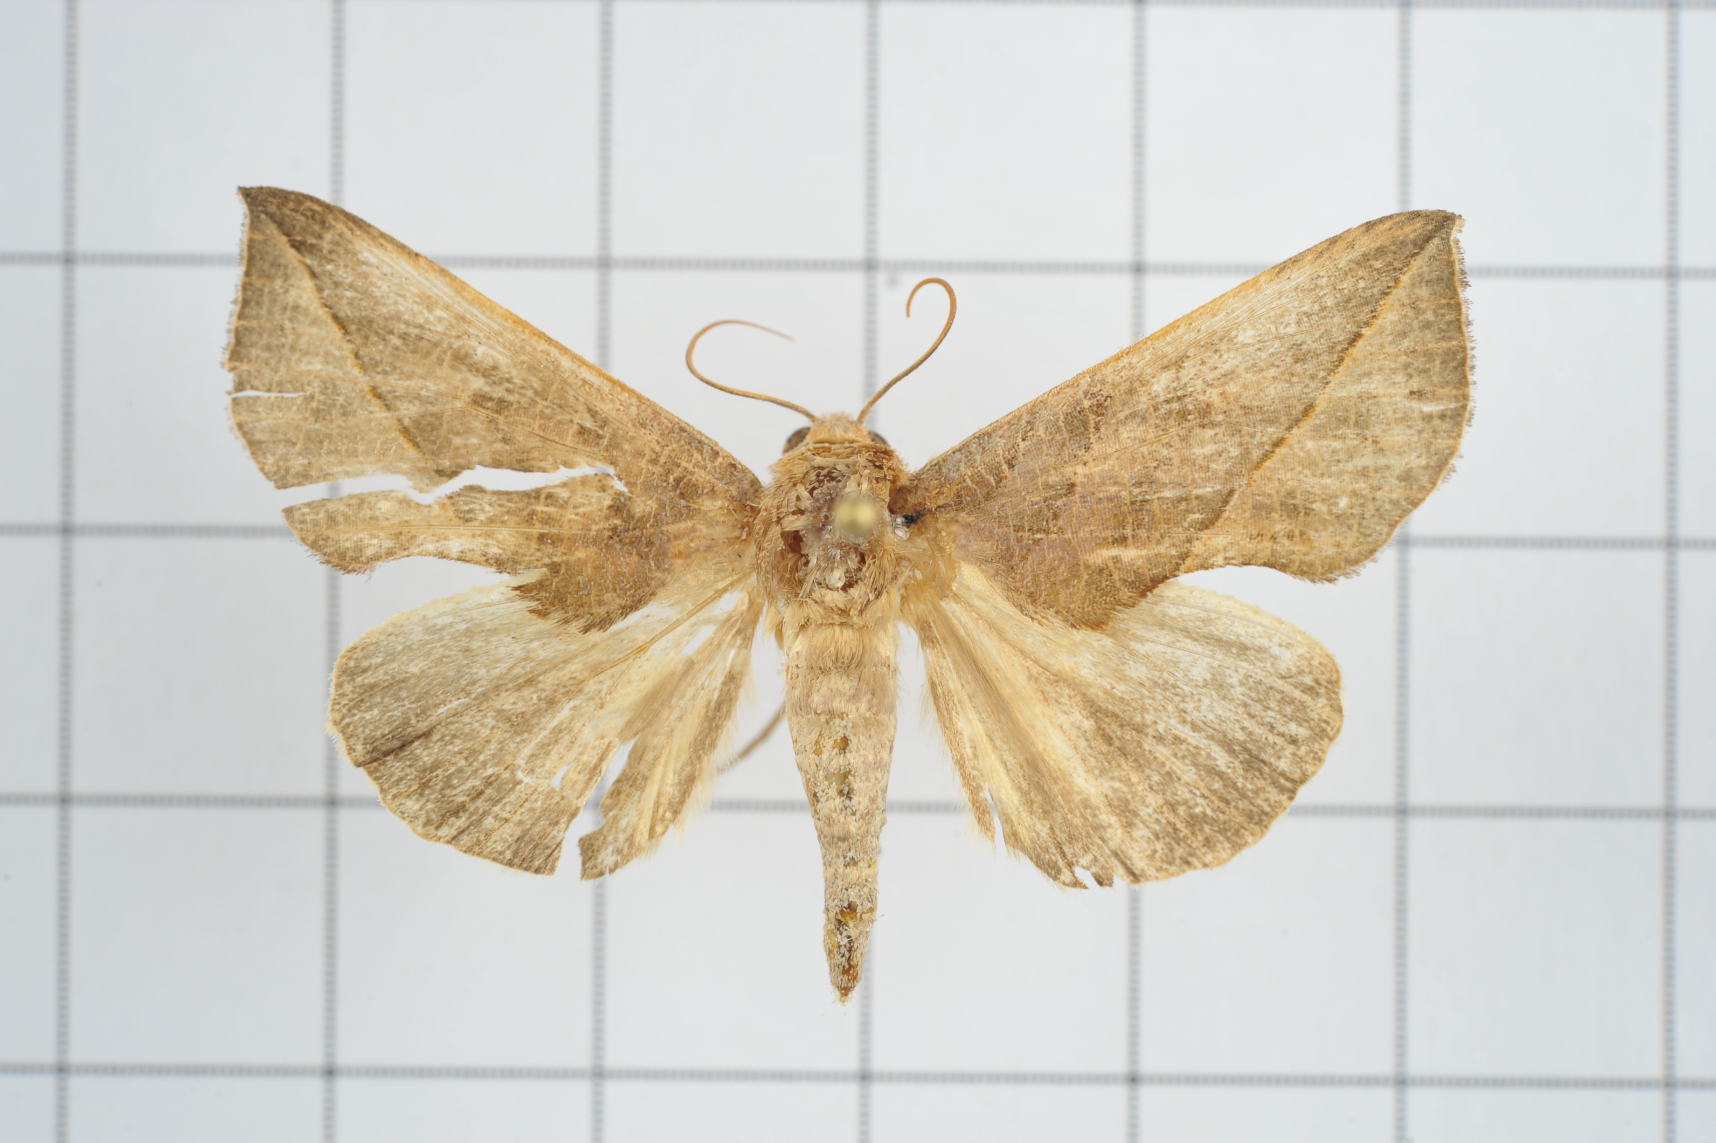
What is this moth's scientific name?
Calyptra minuticornis bisacutum
